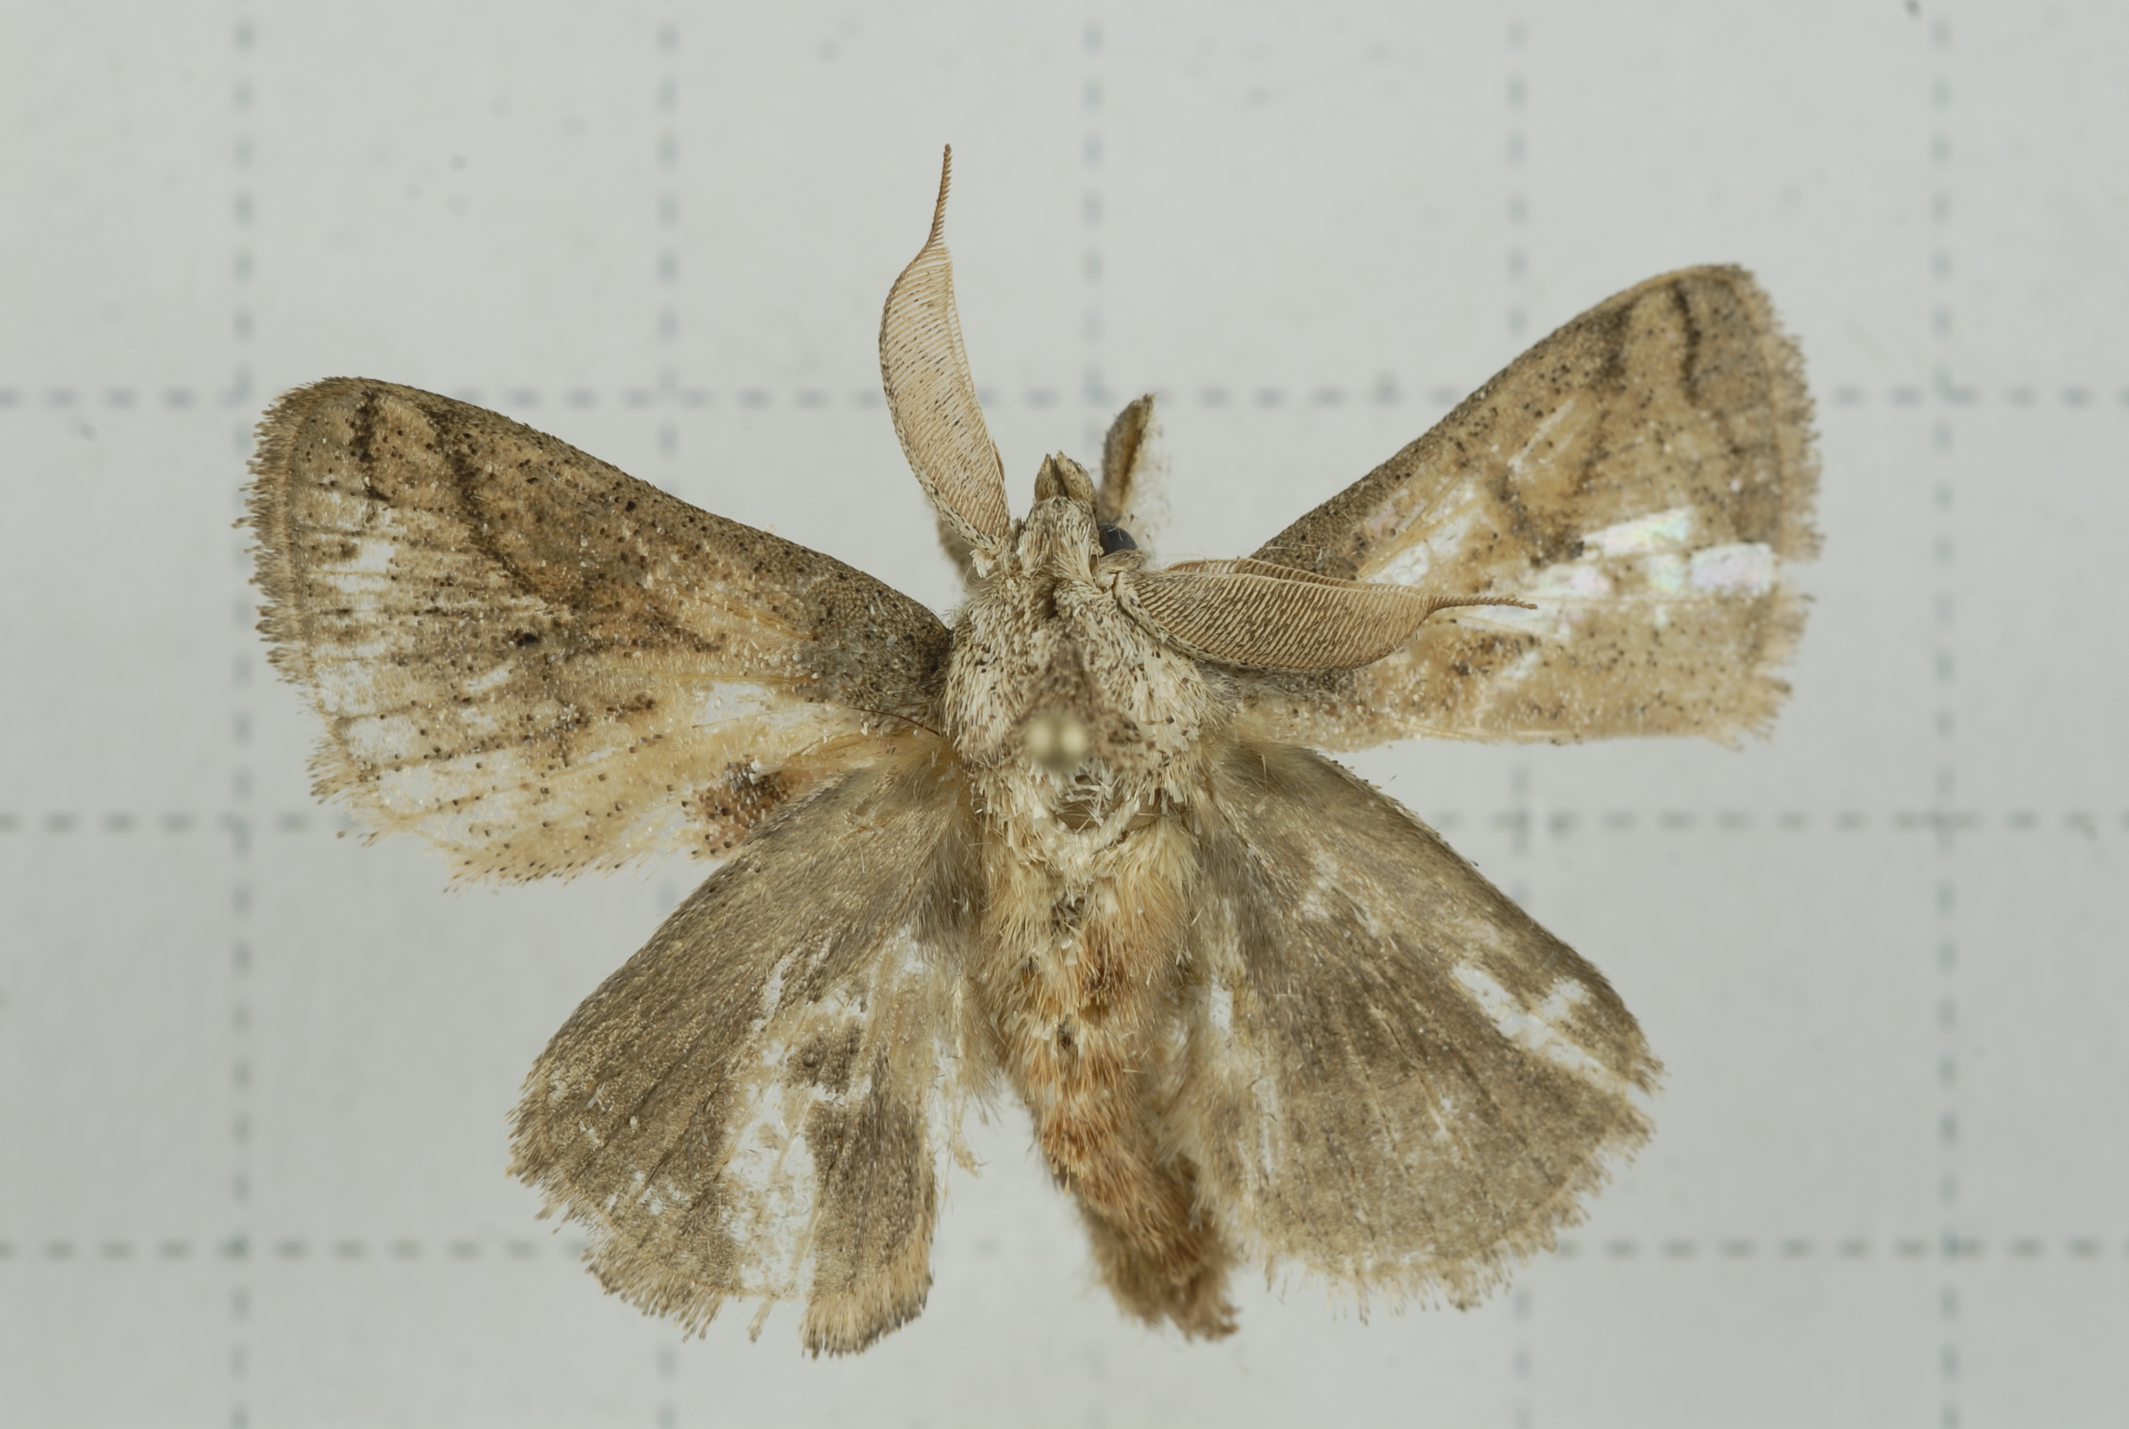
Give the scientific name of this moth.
Susica sinensis
